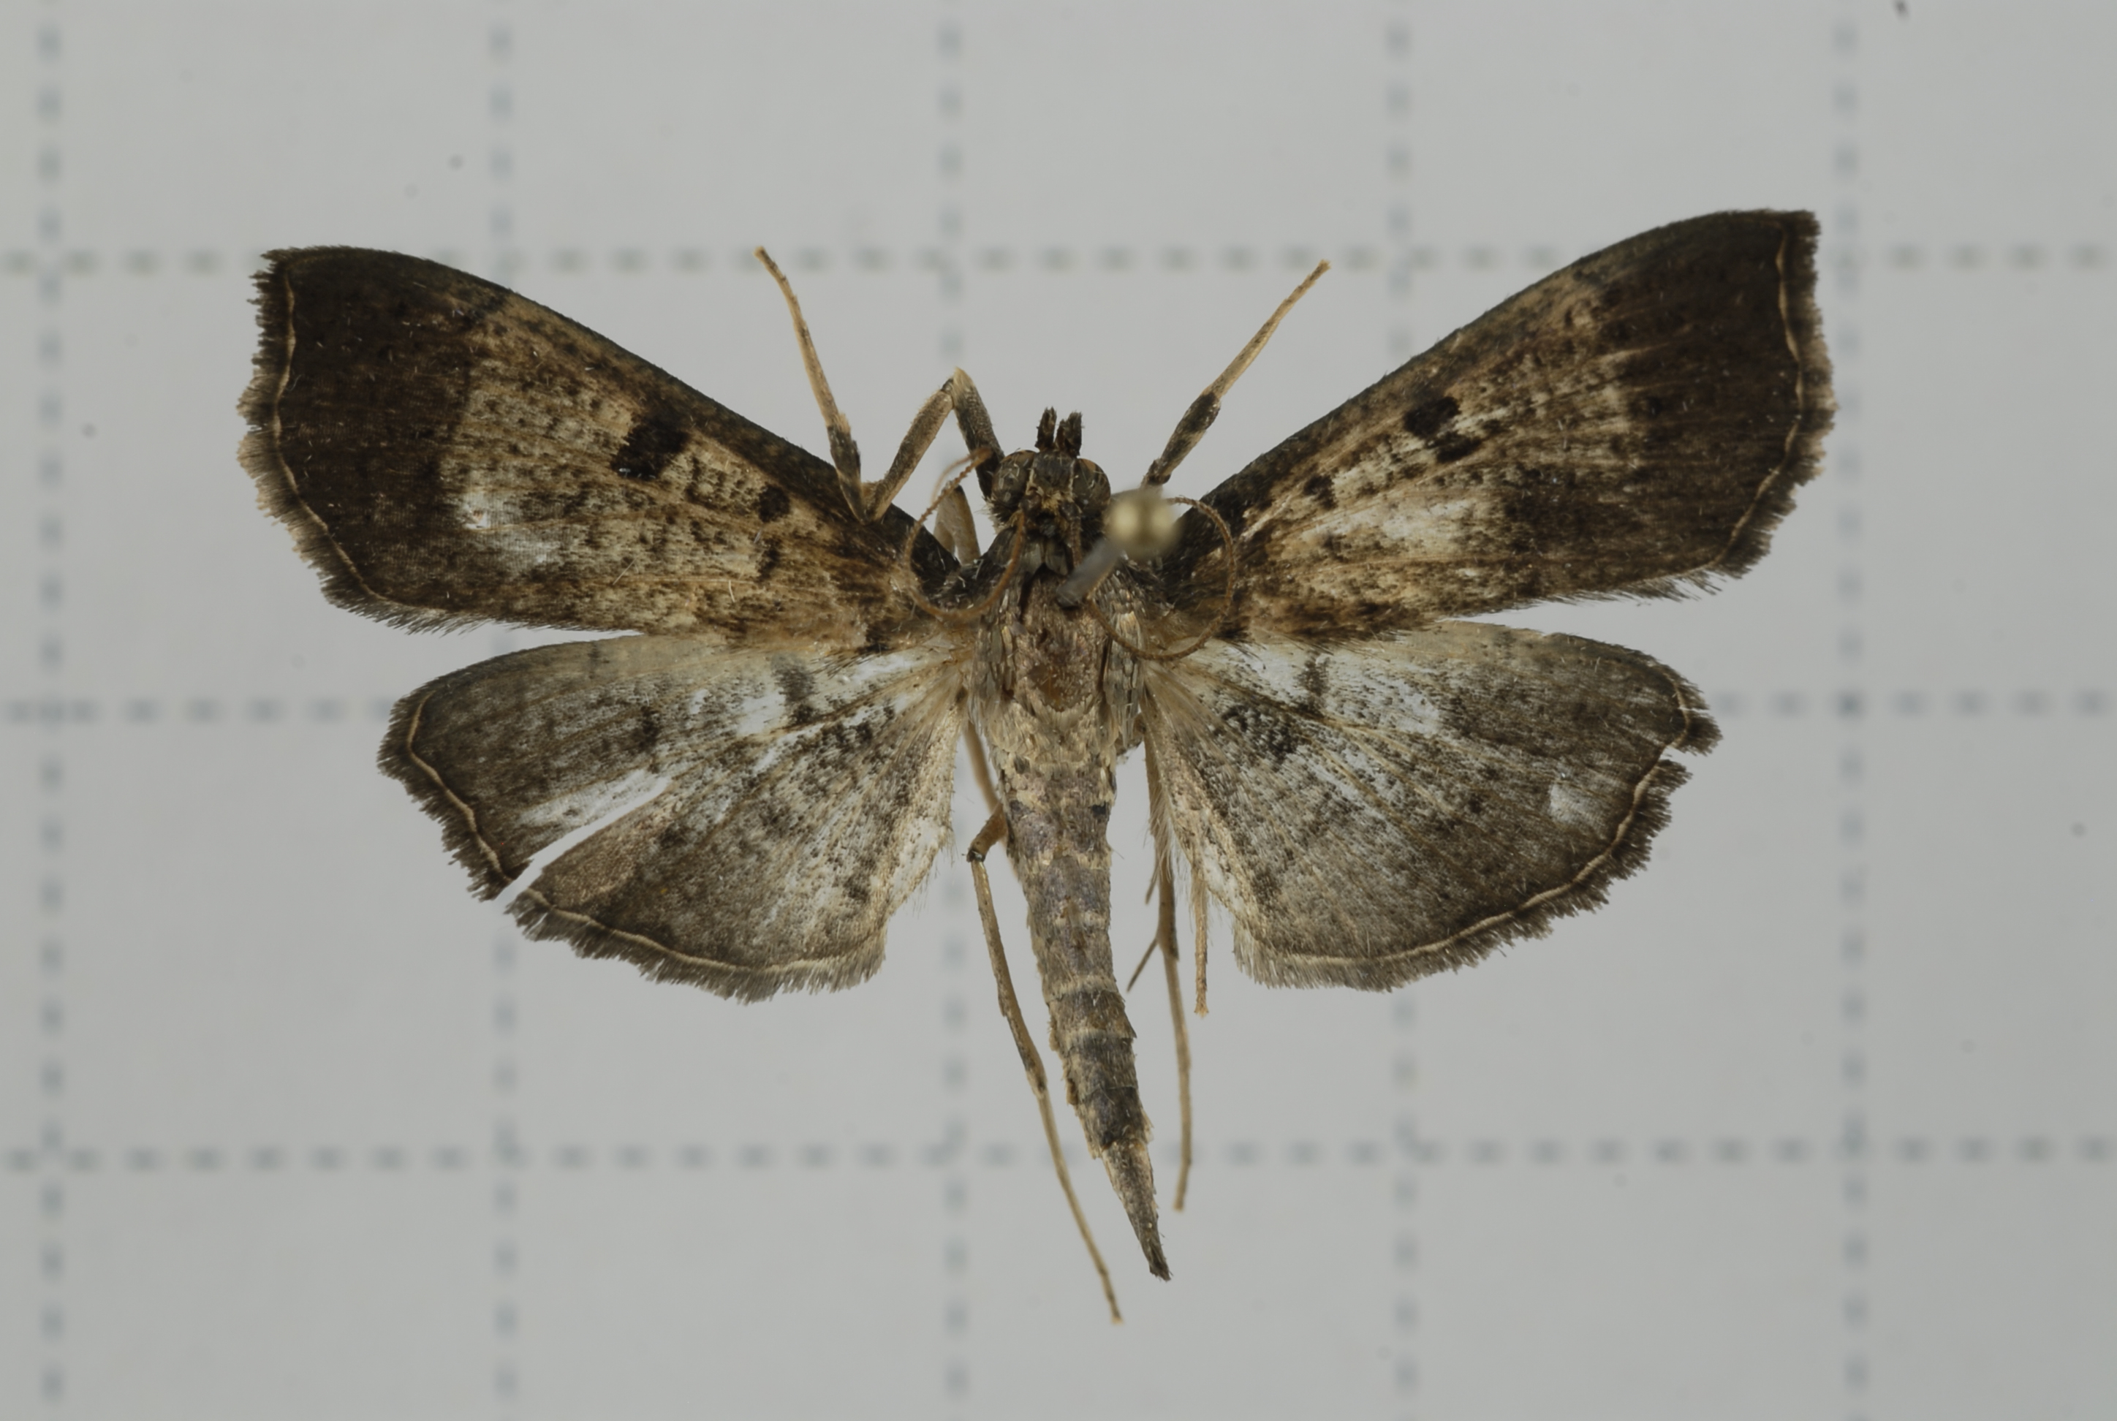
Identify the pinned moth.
Ceratarcha umbrosa
